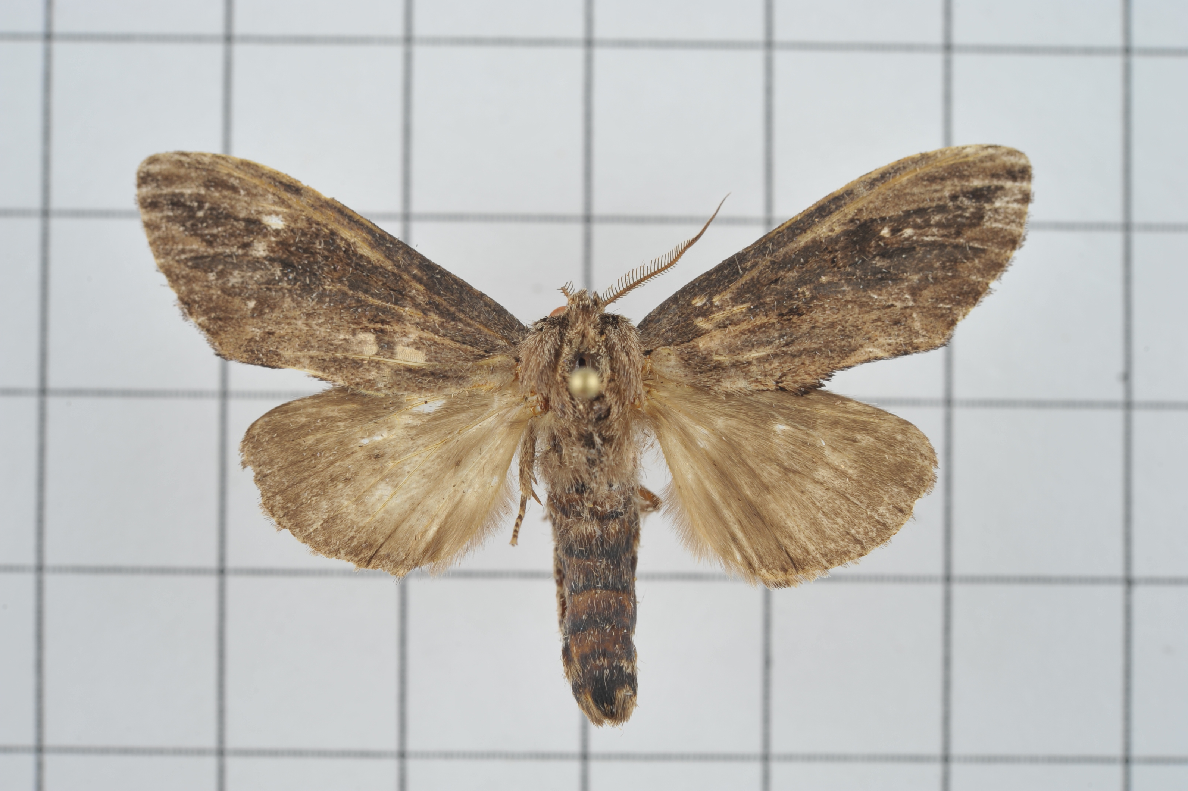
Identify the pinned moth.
Allodontoides tenebrosa
